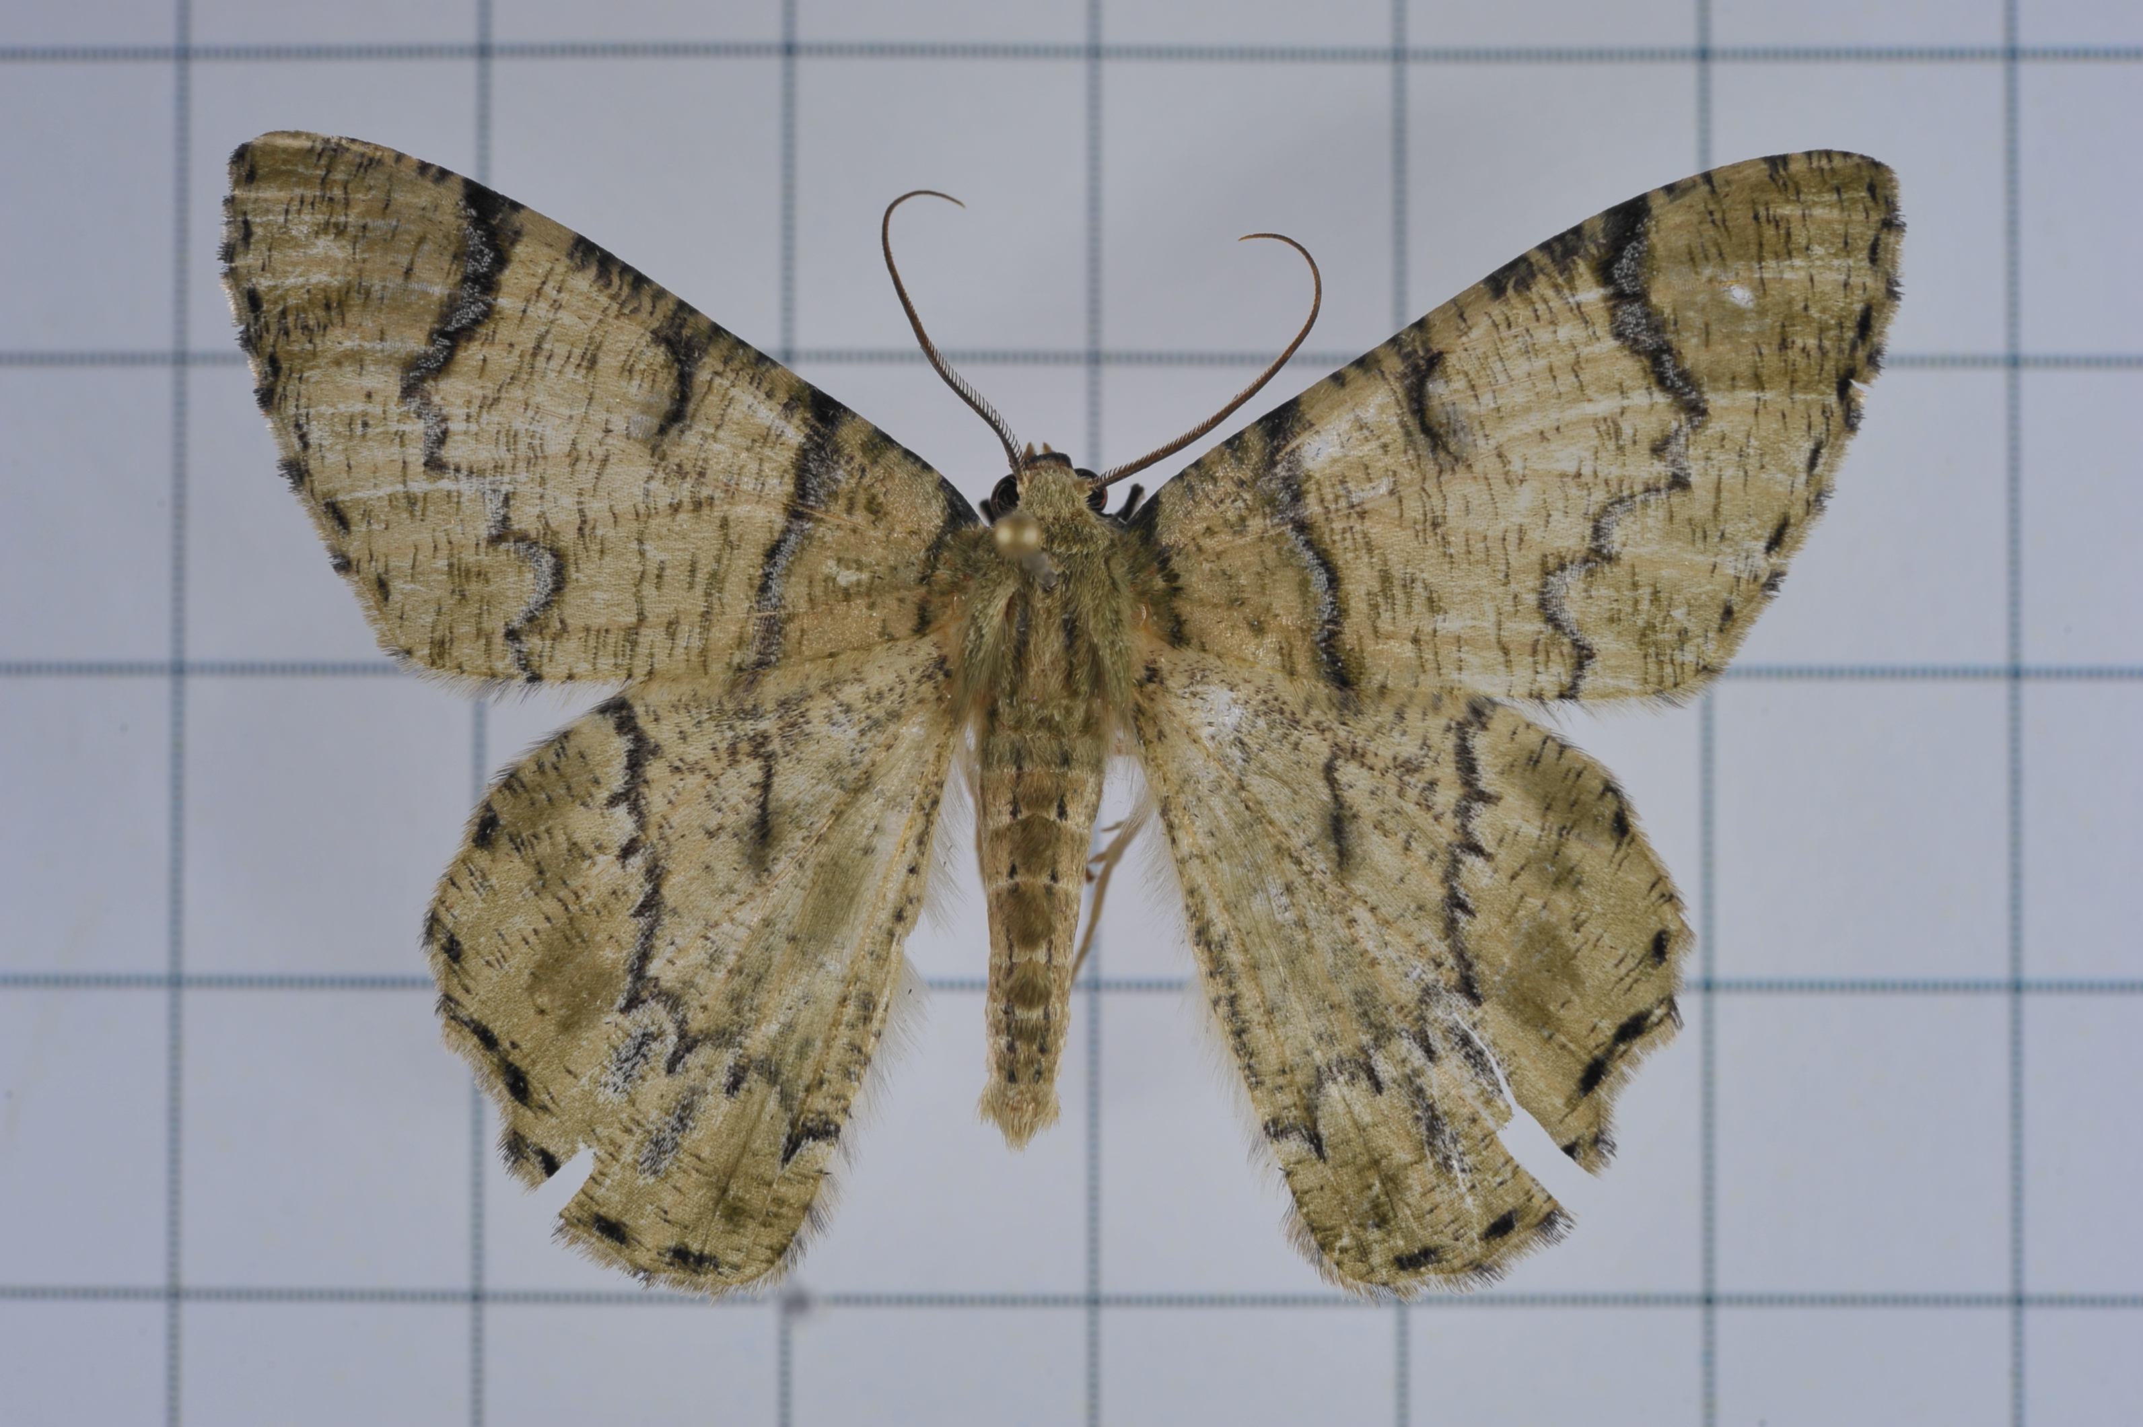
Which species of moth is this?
Lophophelma iterans onerosus
